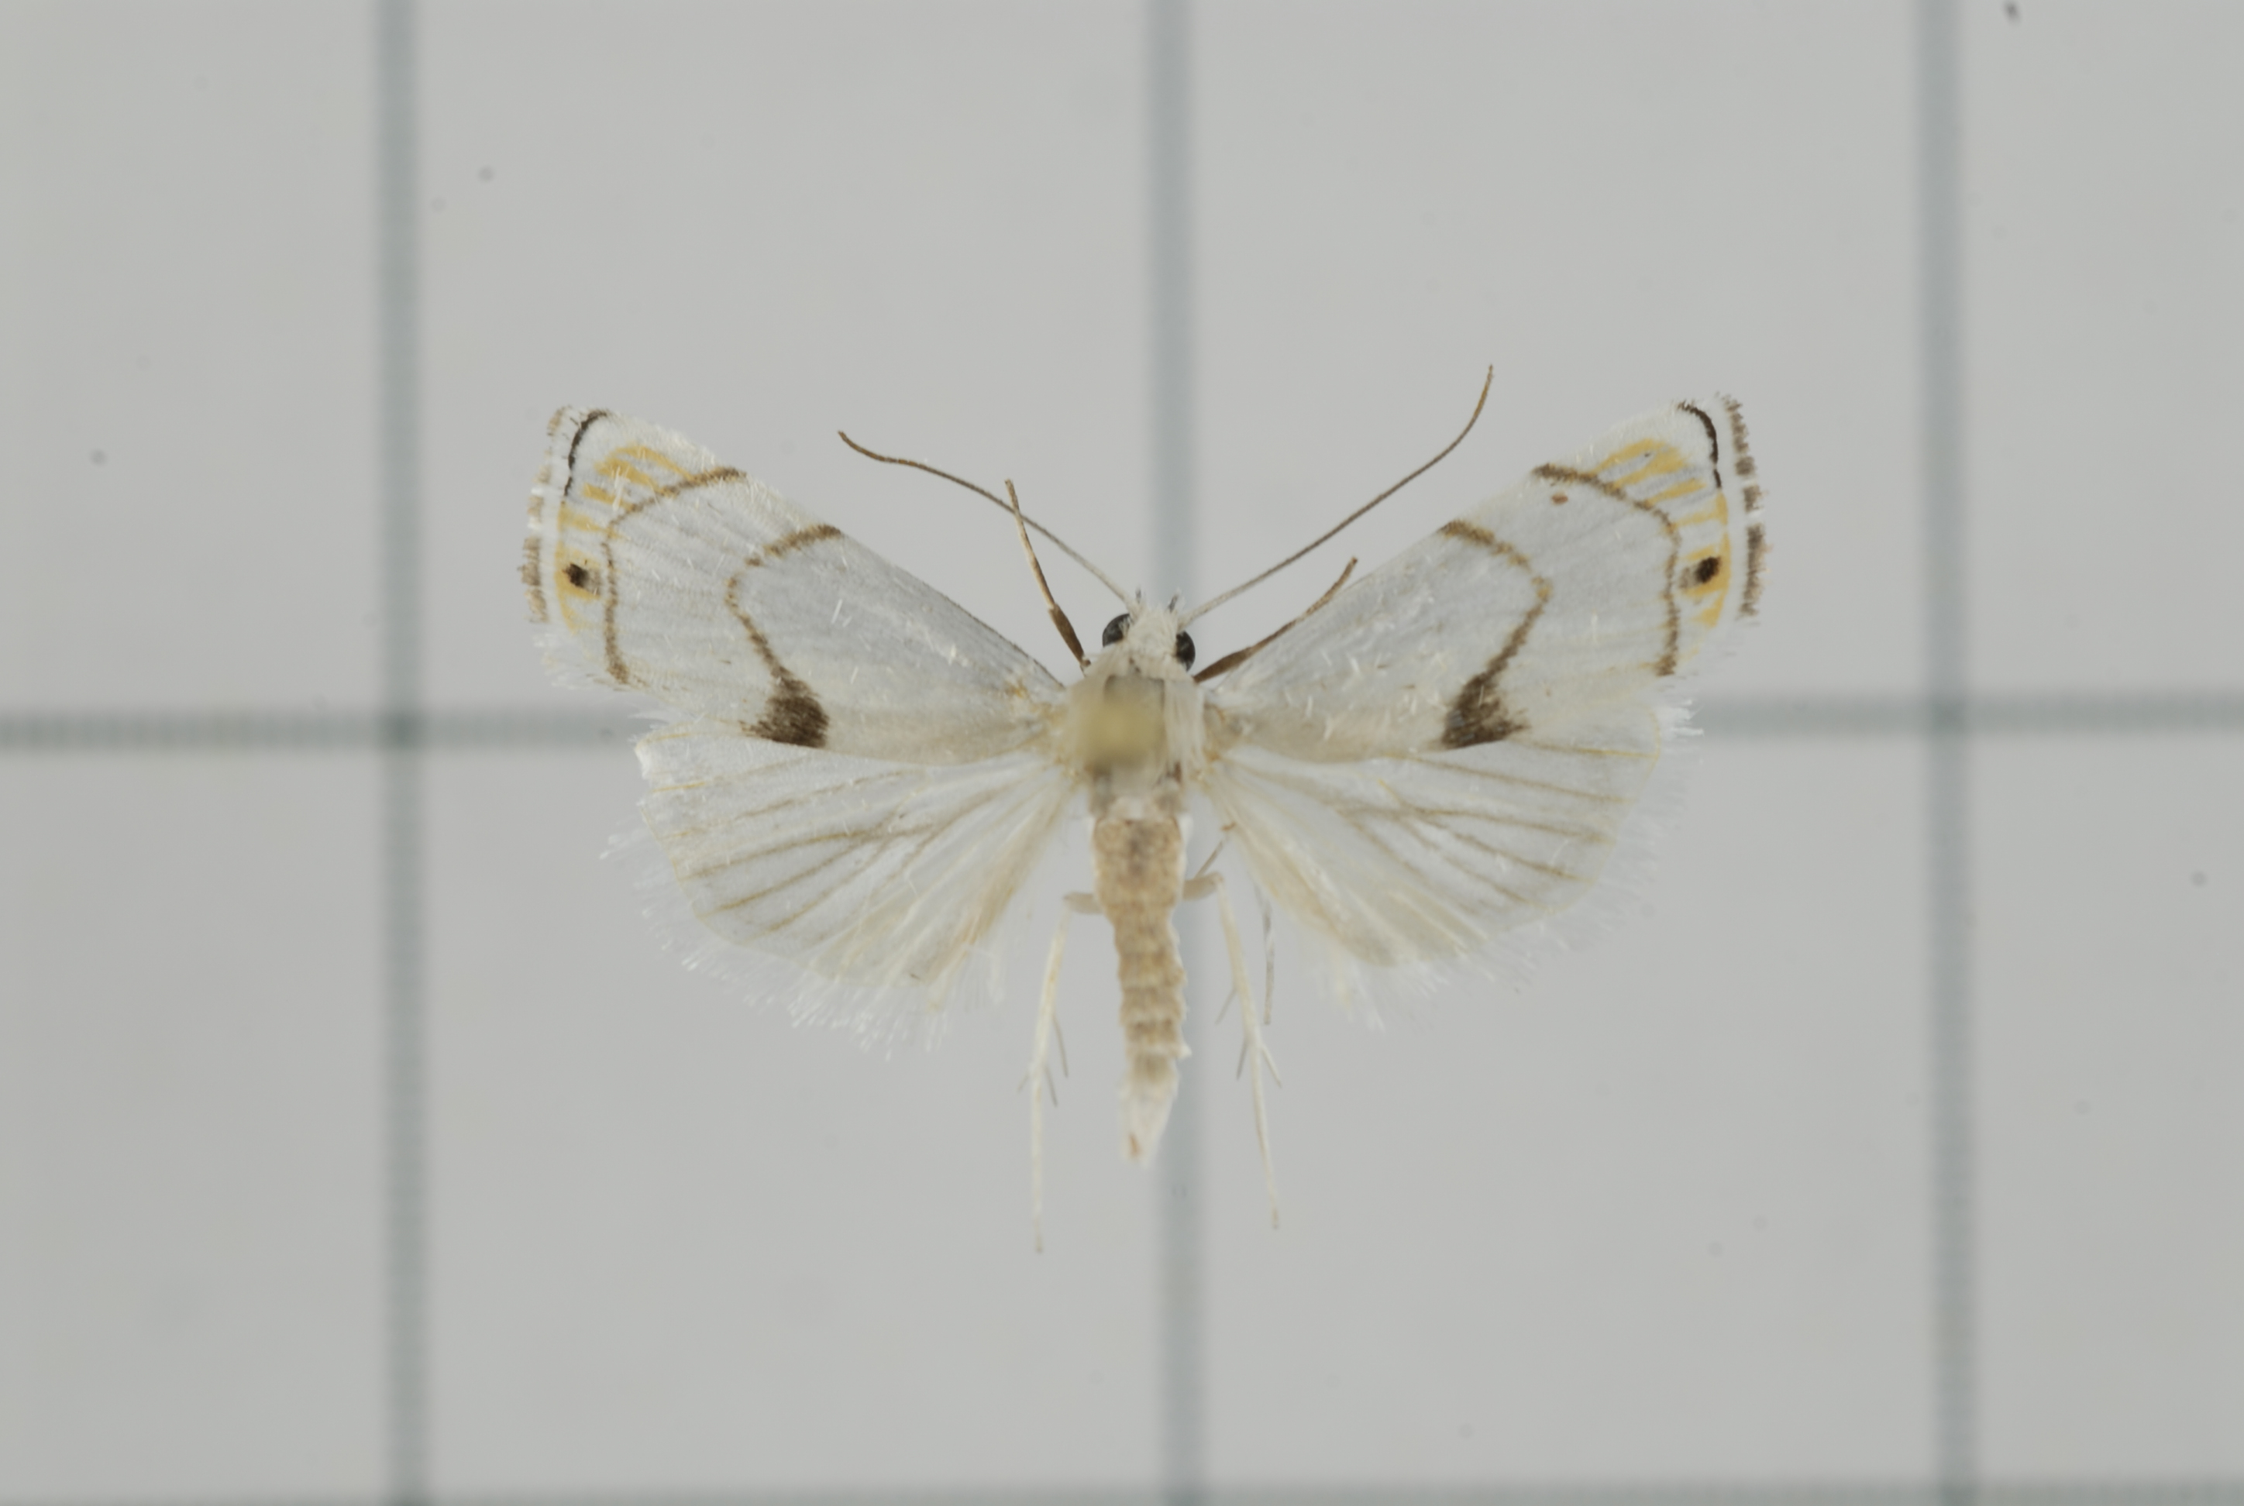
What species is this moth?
Gargela renatusalis
